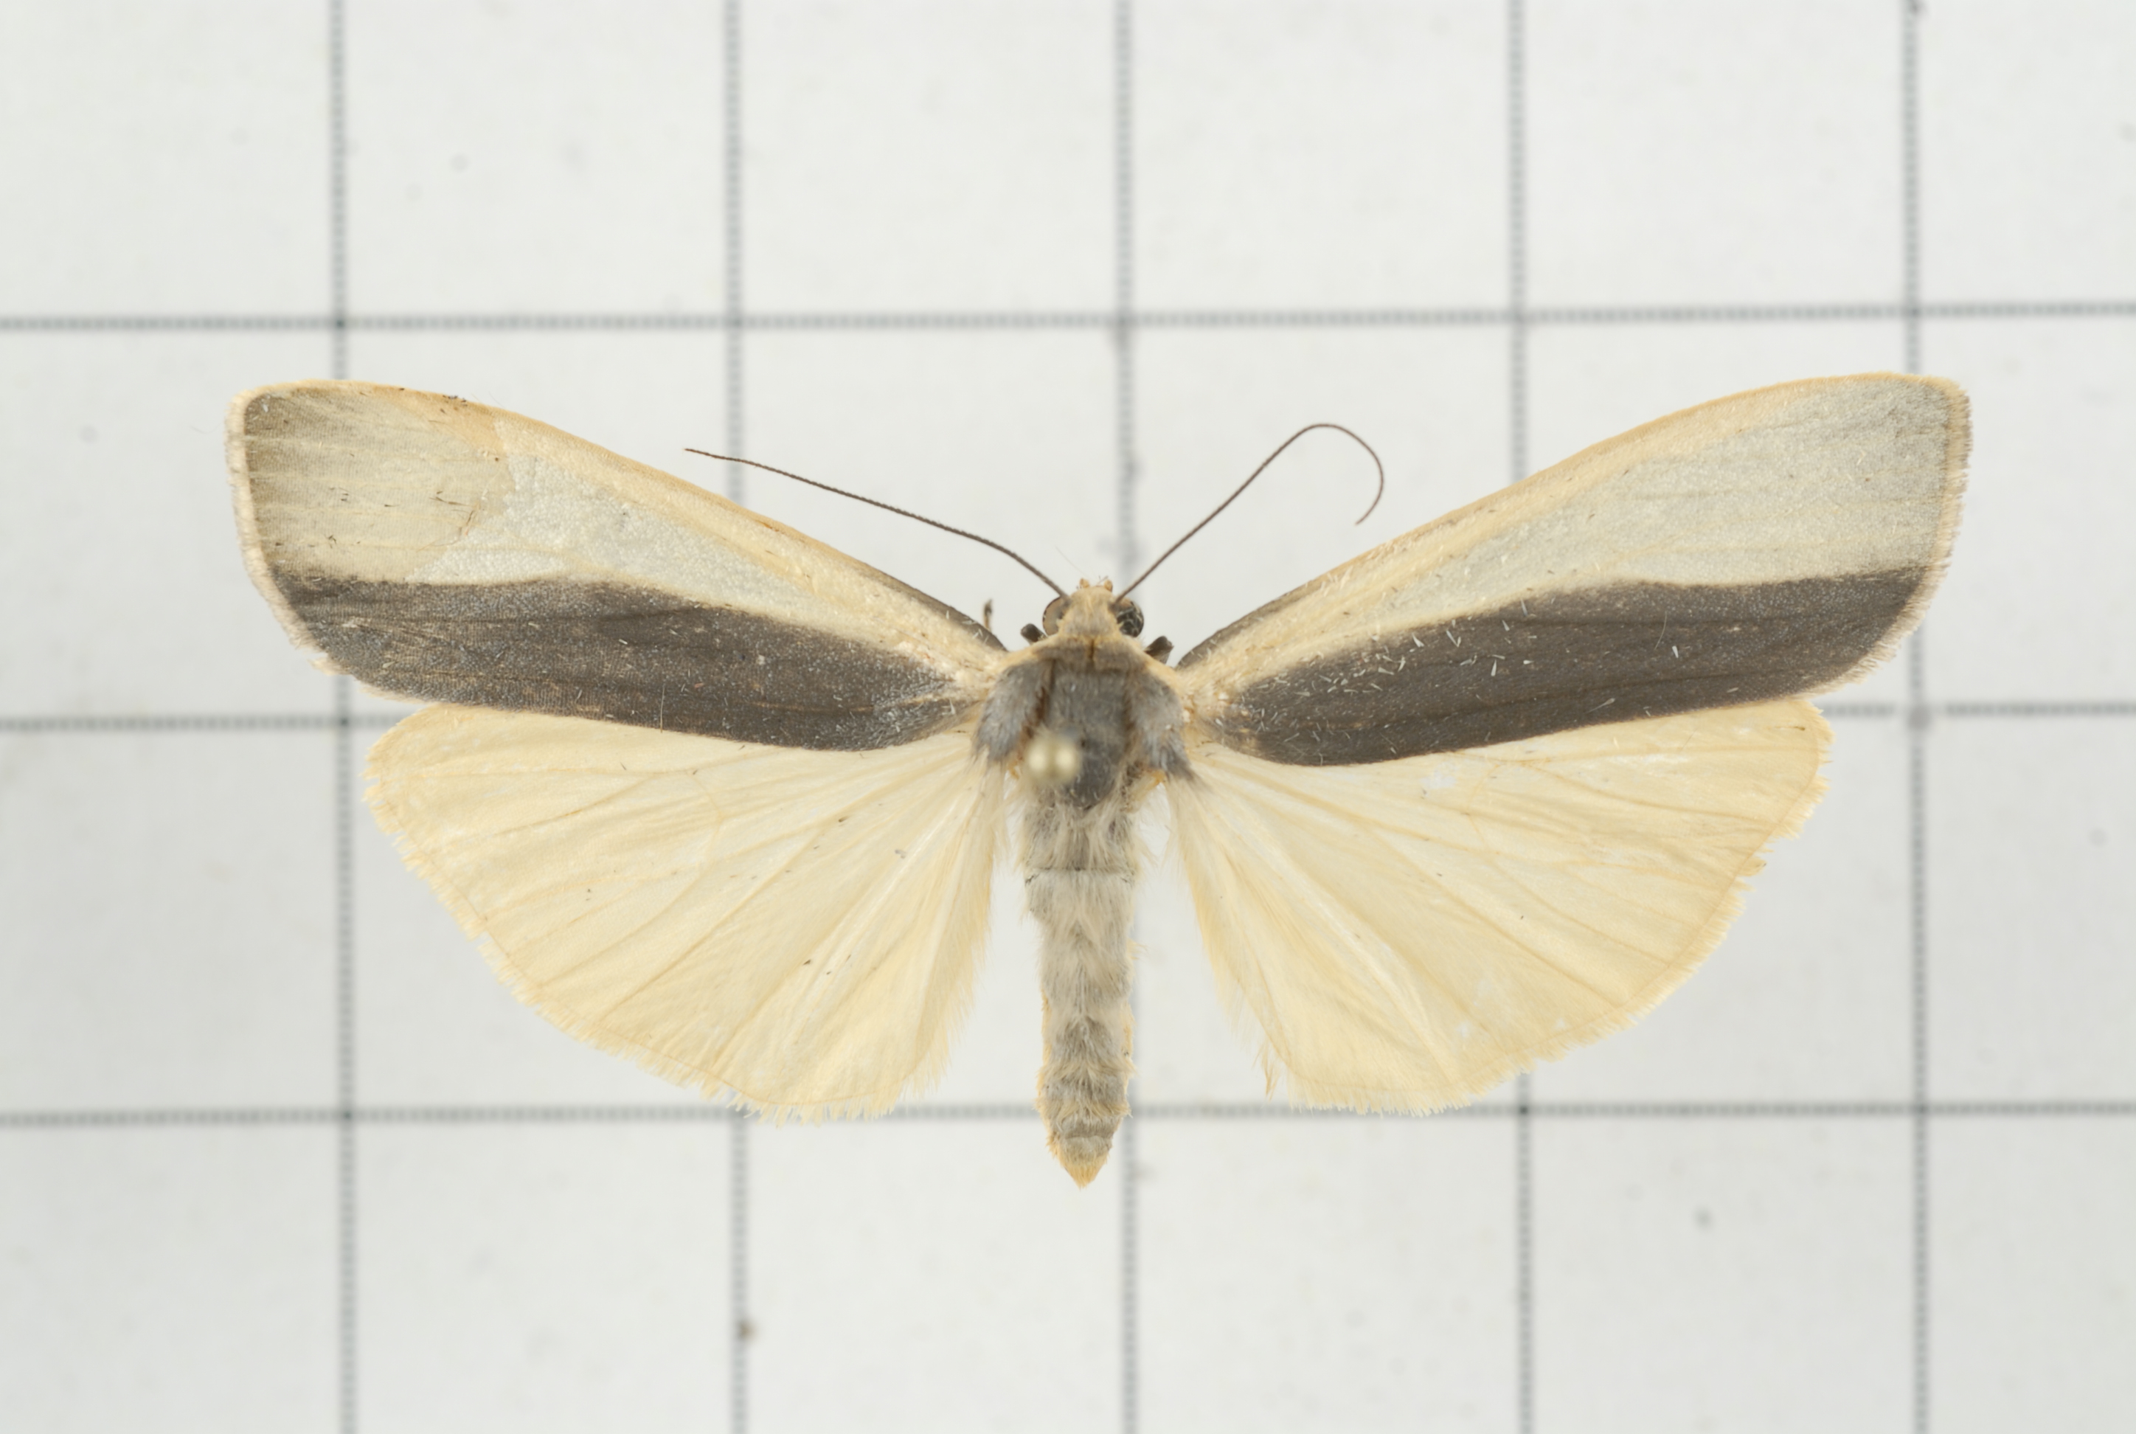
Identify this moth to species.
Hesudra divisa
